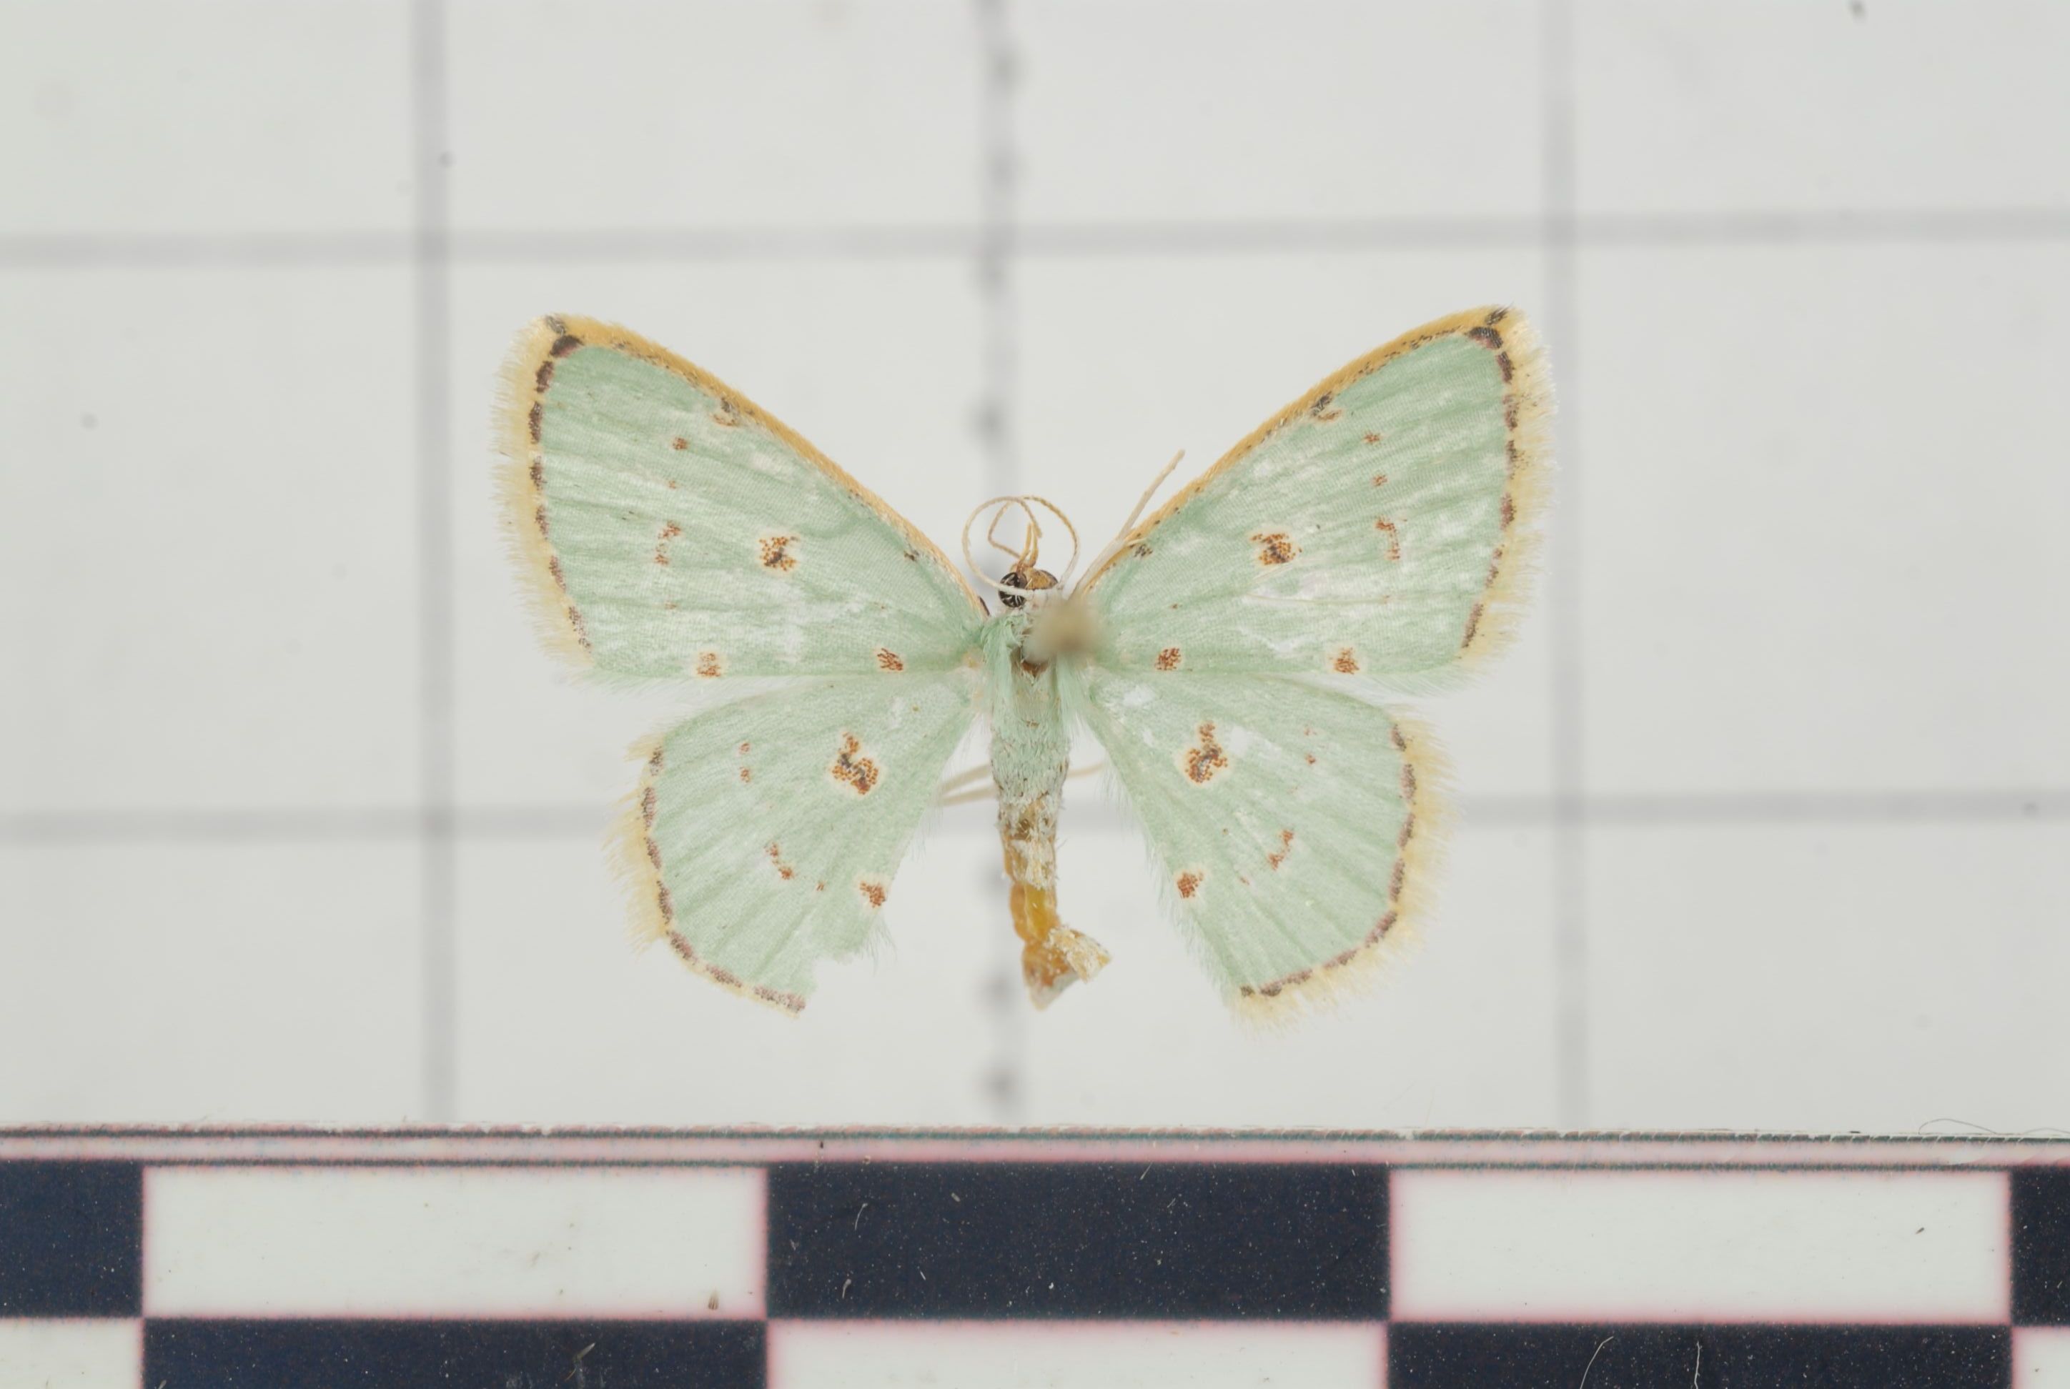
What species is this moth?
Comostola laesaria
